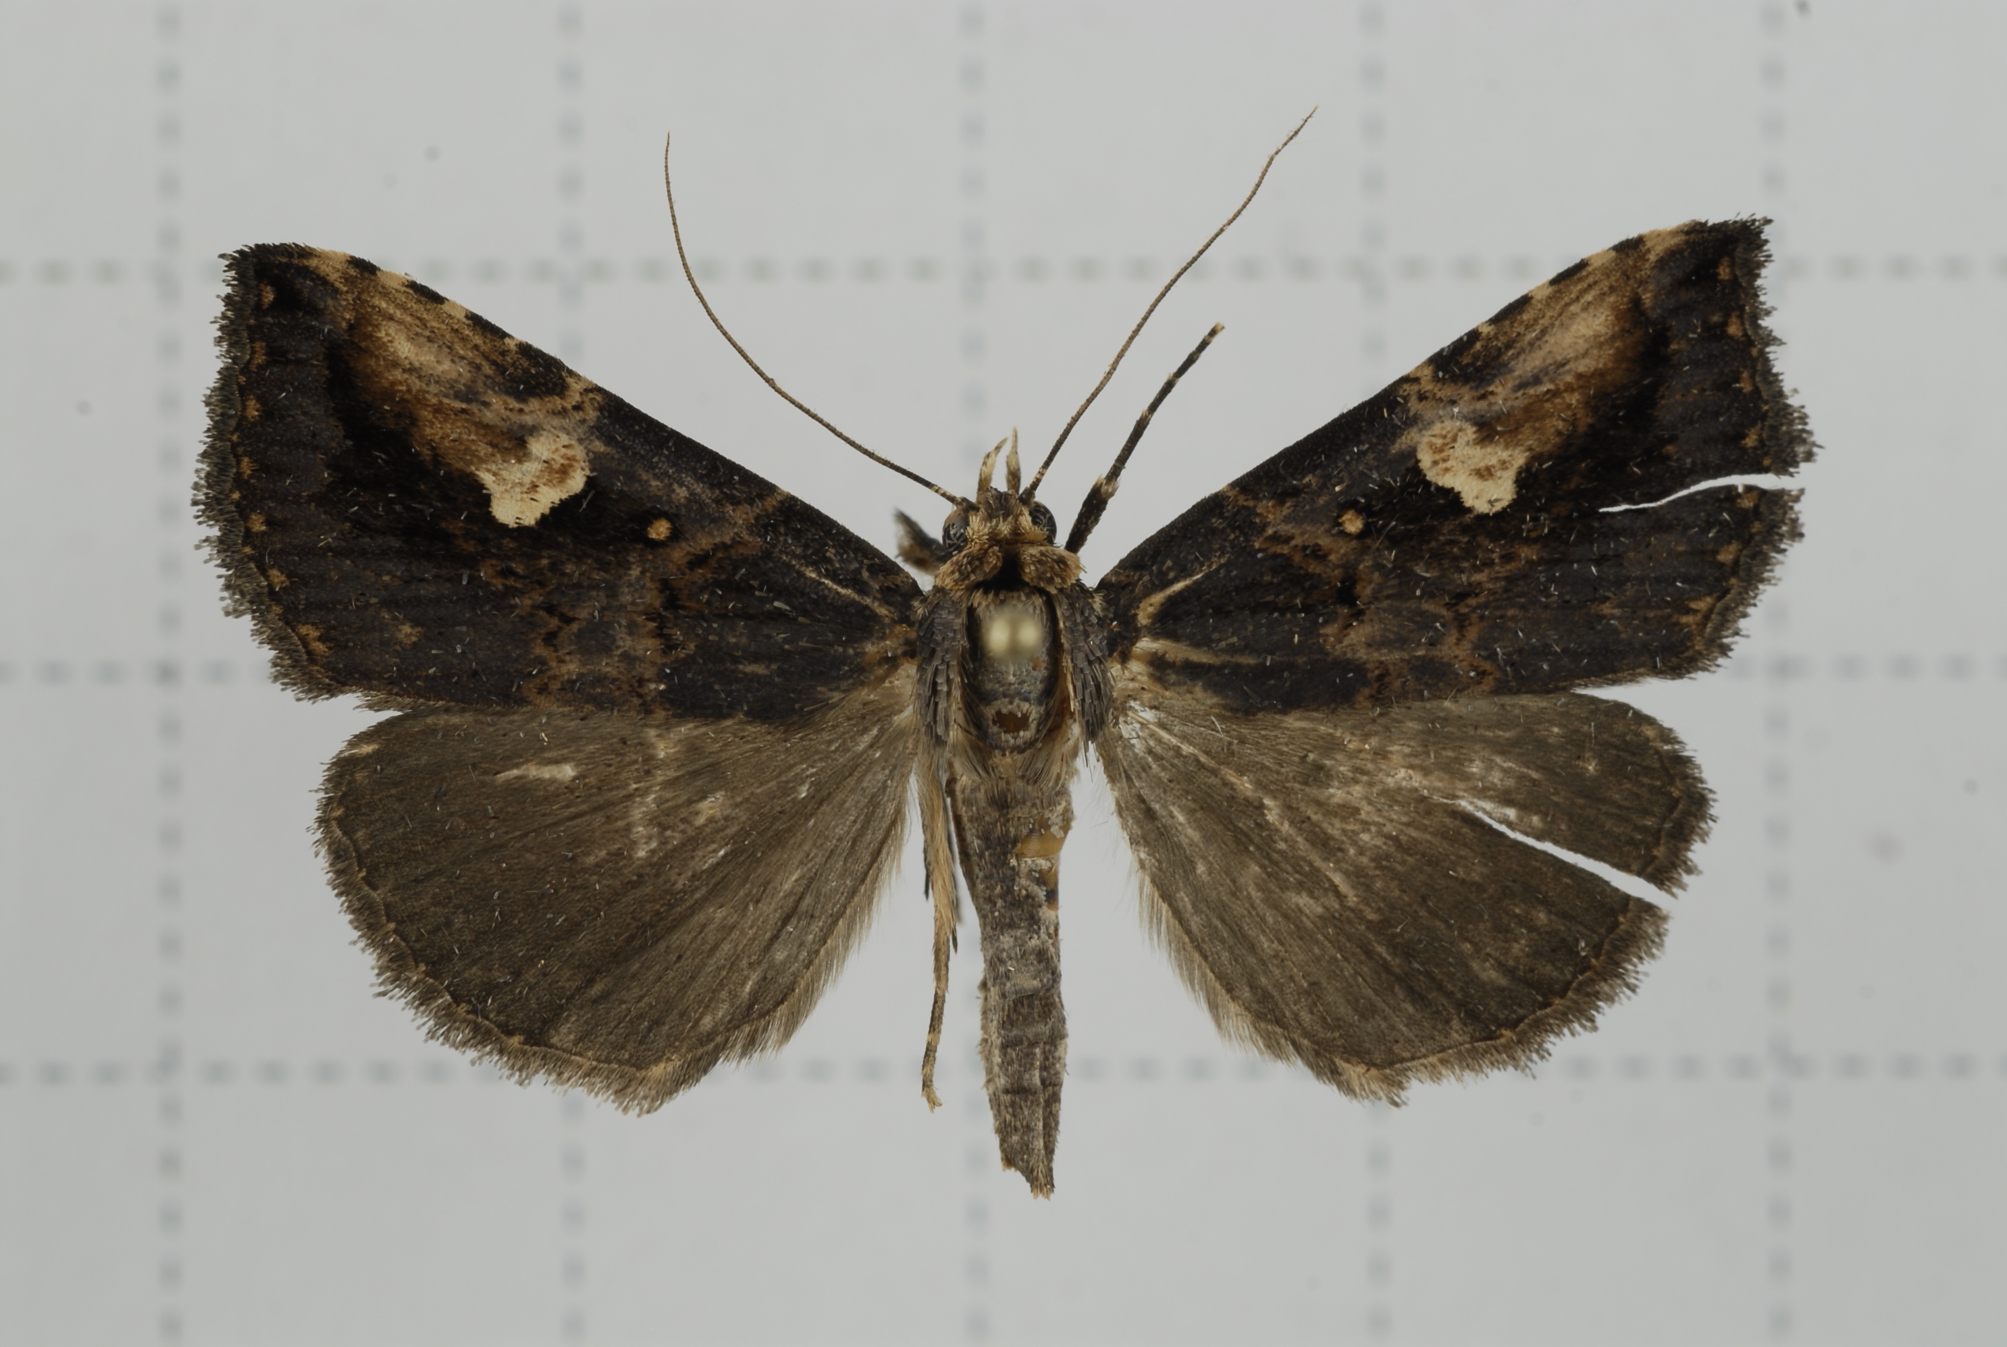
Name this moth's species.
Pseudosphetta moorei
